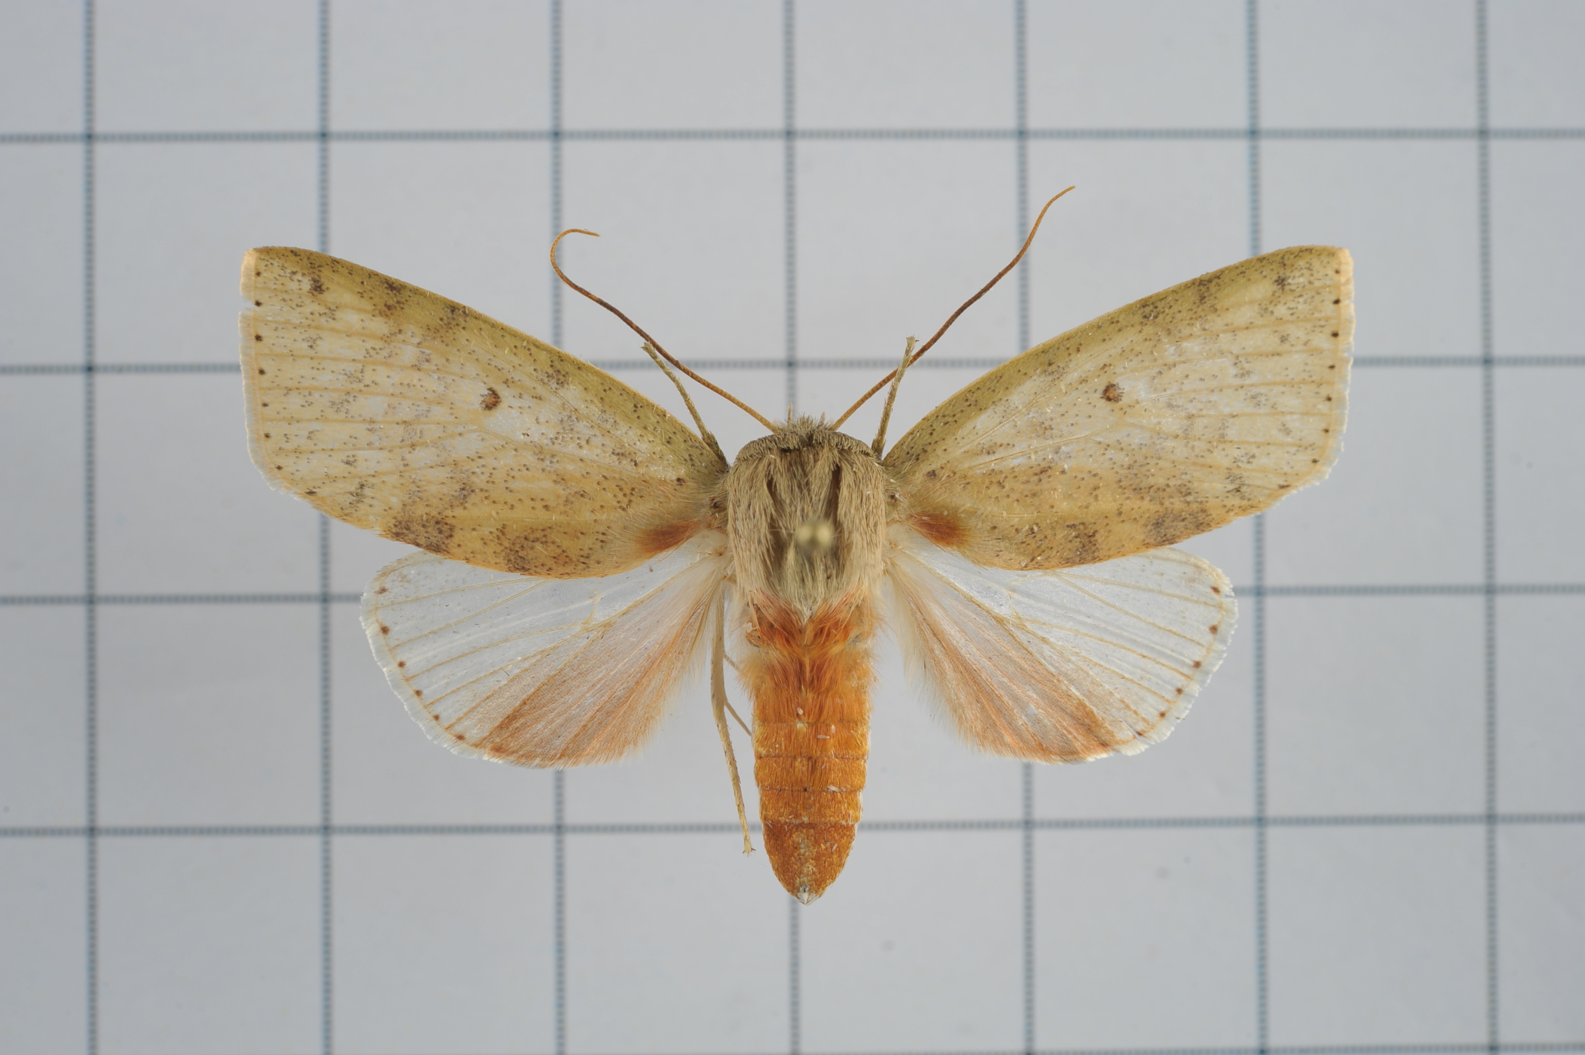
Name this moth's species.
Tympanistes rubidorsalis
